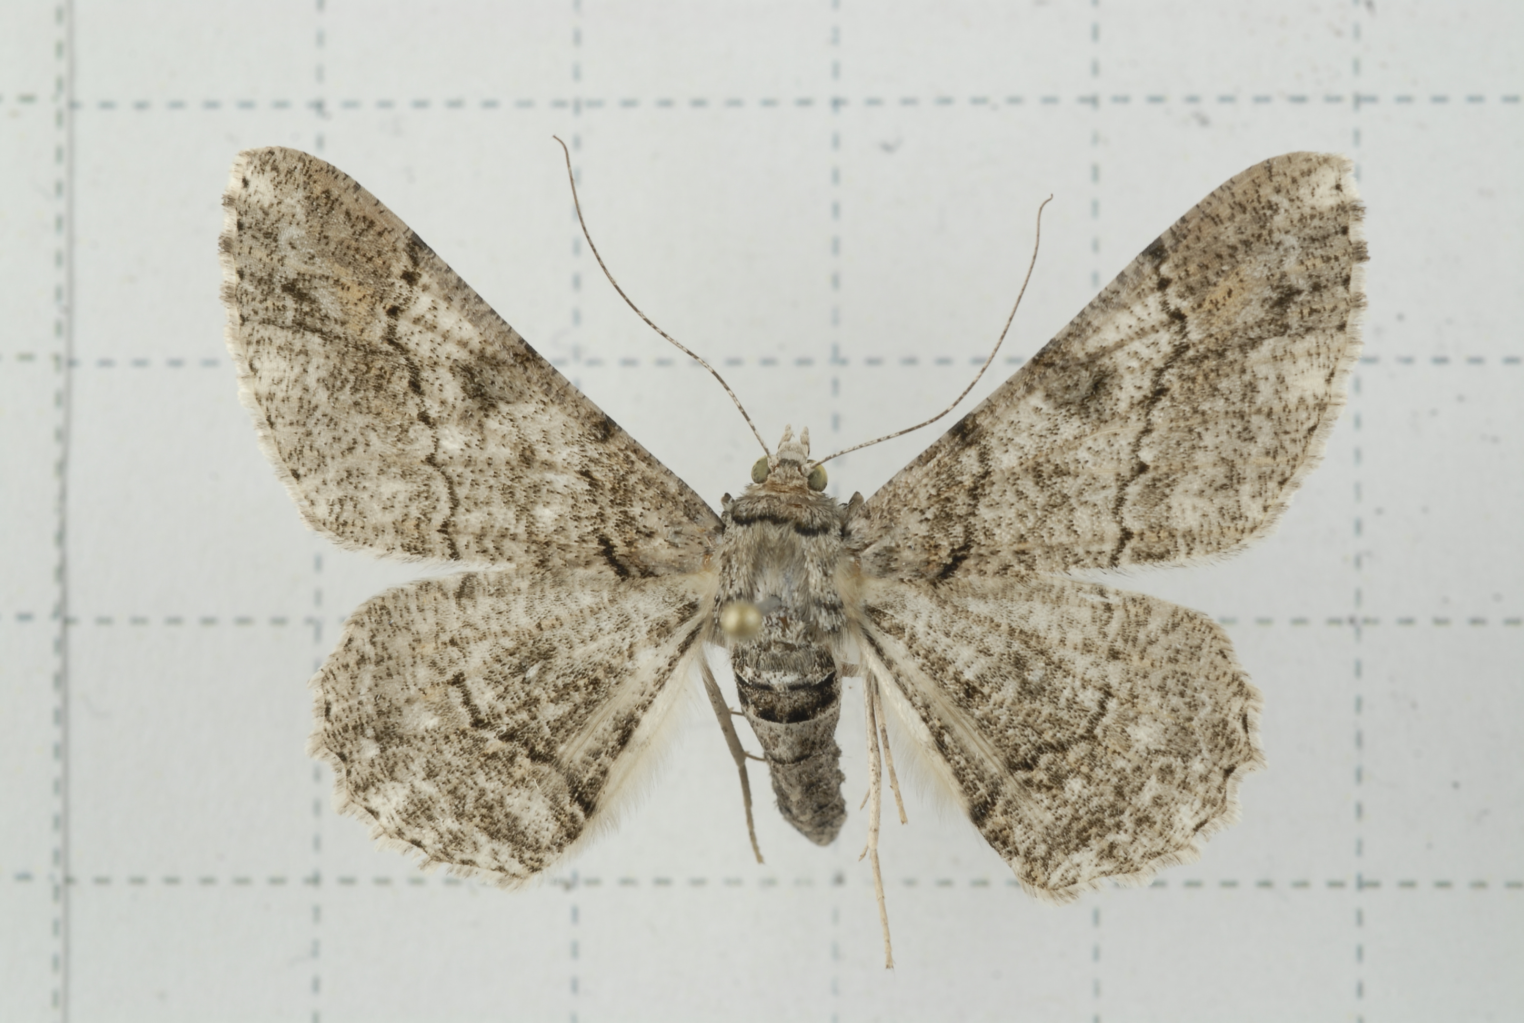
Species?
Cleora fraterna
